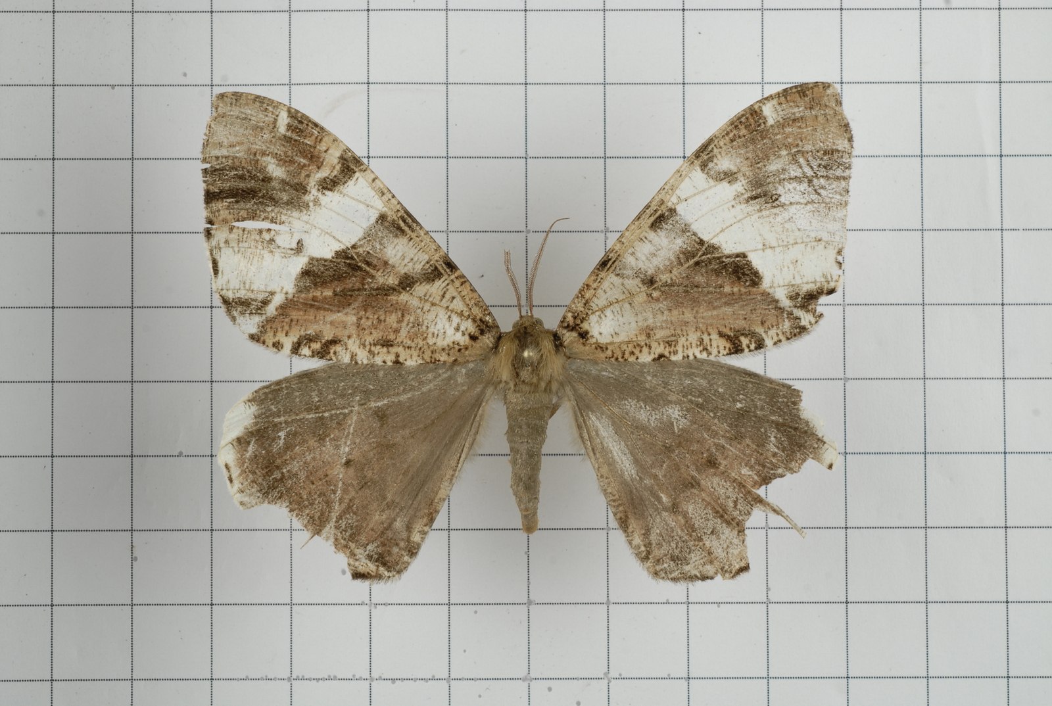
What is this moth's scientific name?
Xandrames dholaria
